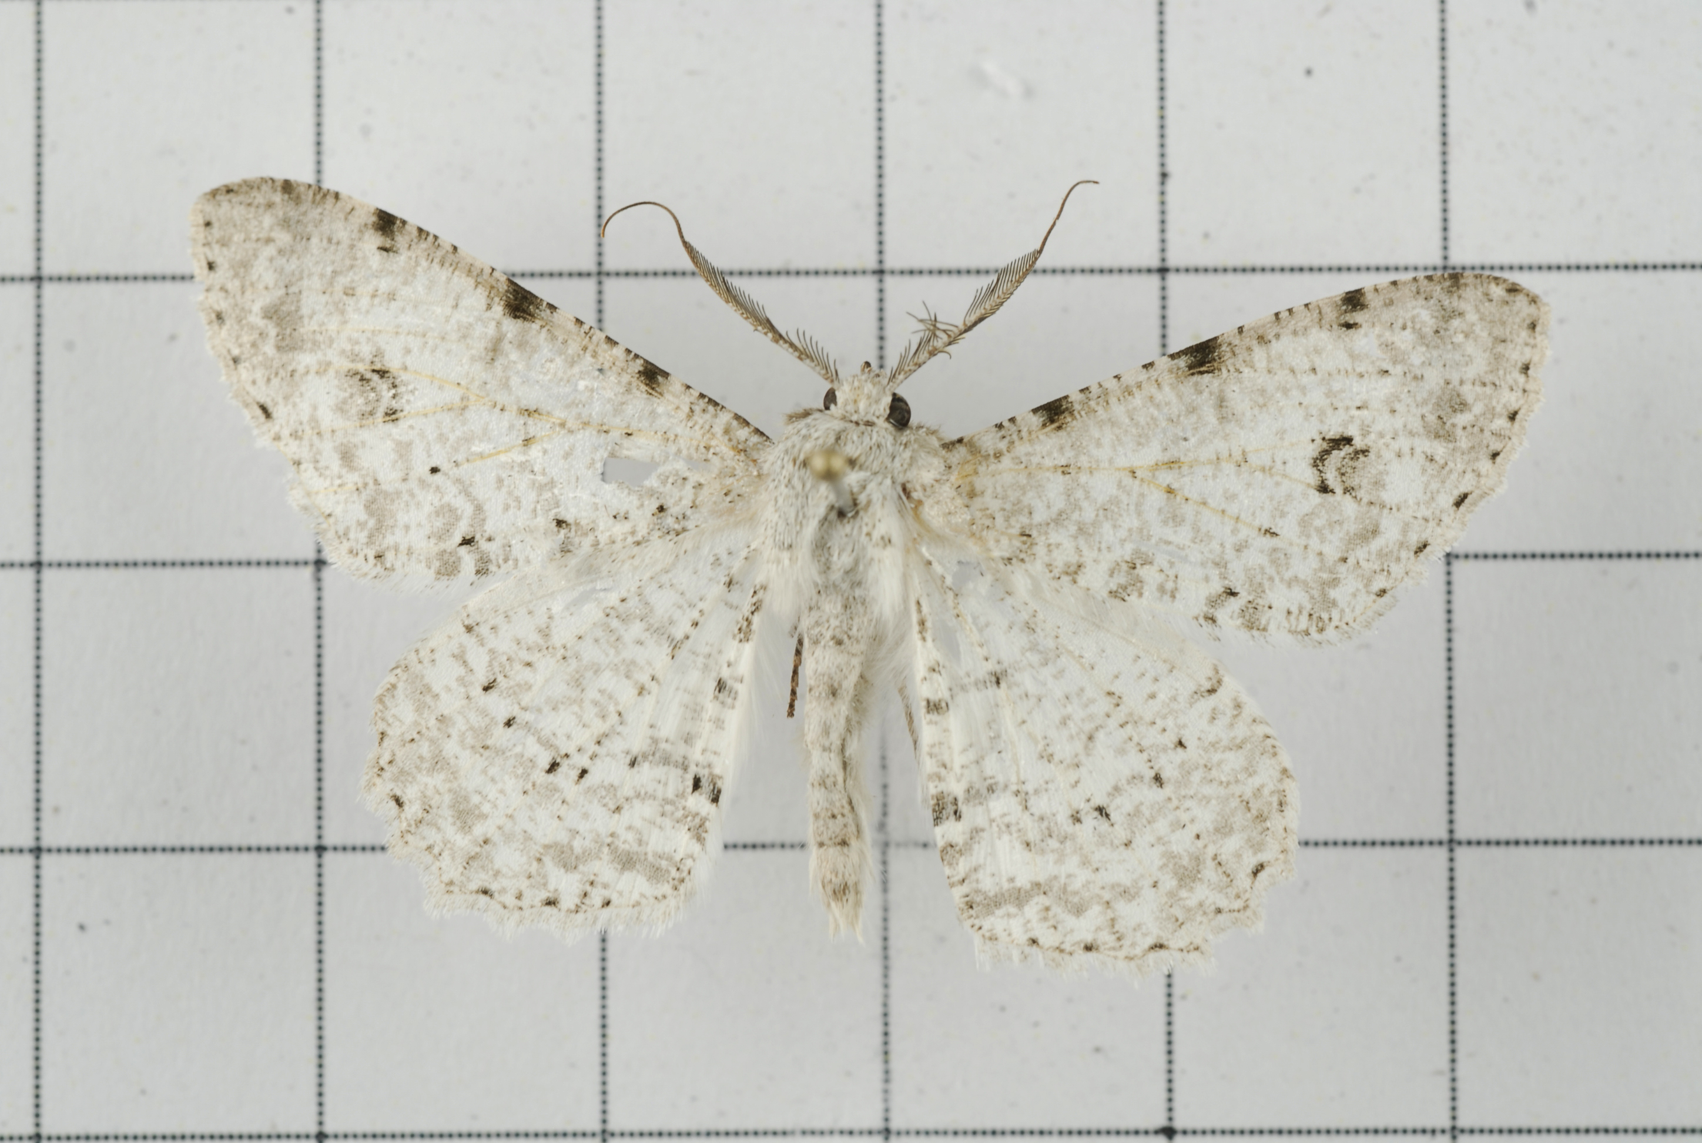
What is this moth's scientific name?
Lassaba parvalbidaria parvalbidaria
